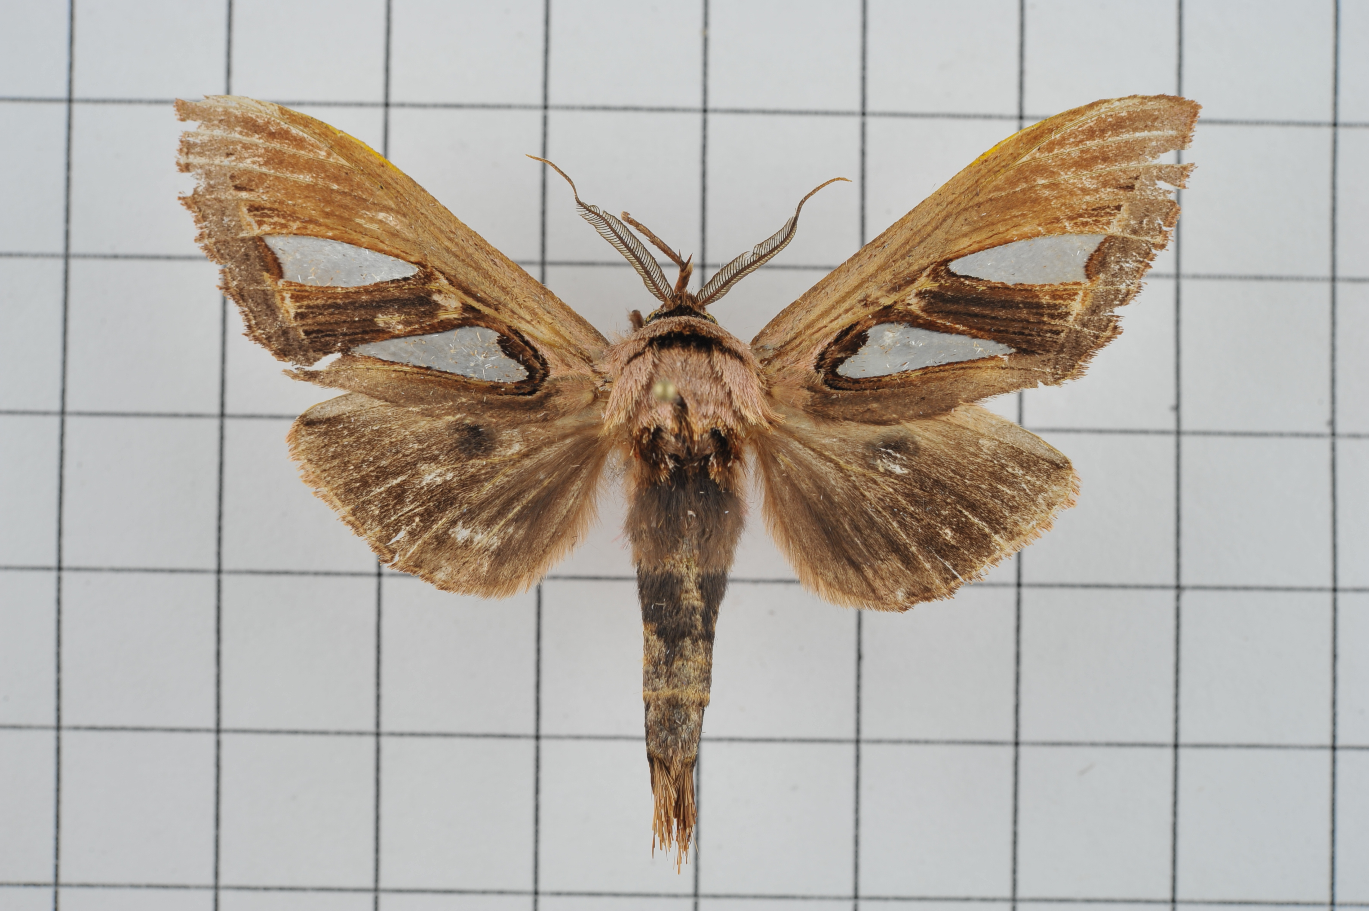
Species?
Tarsolepis japonica
